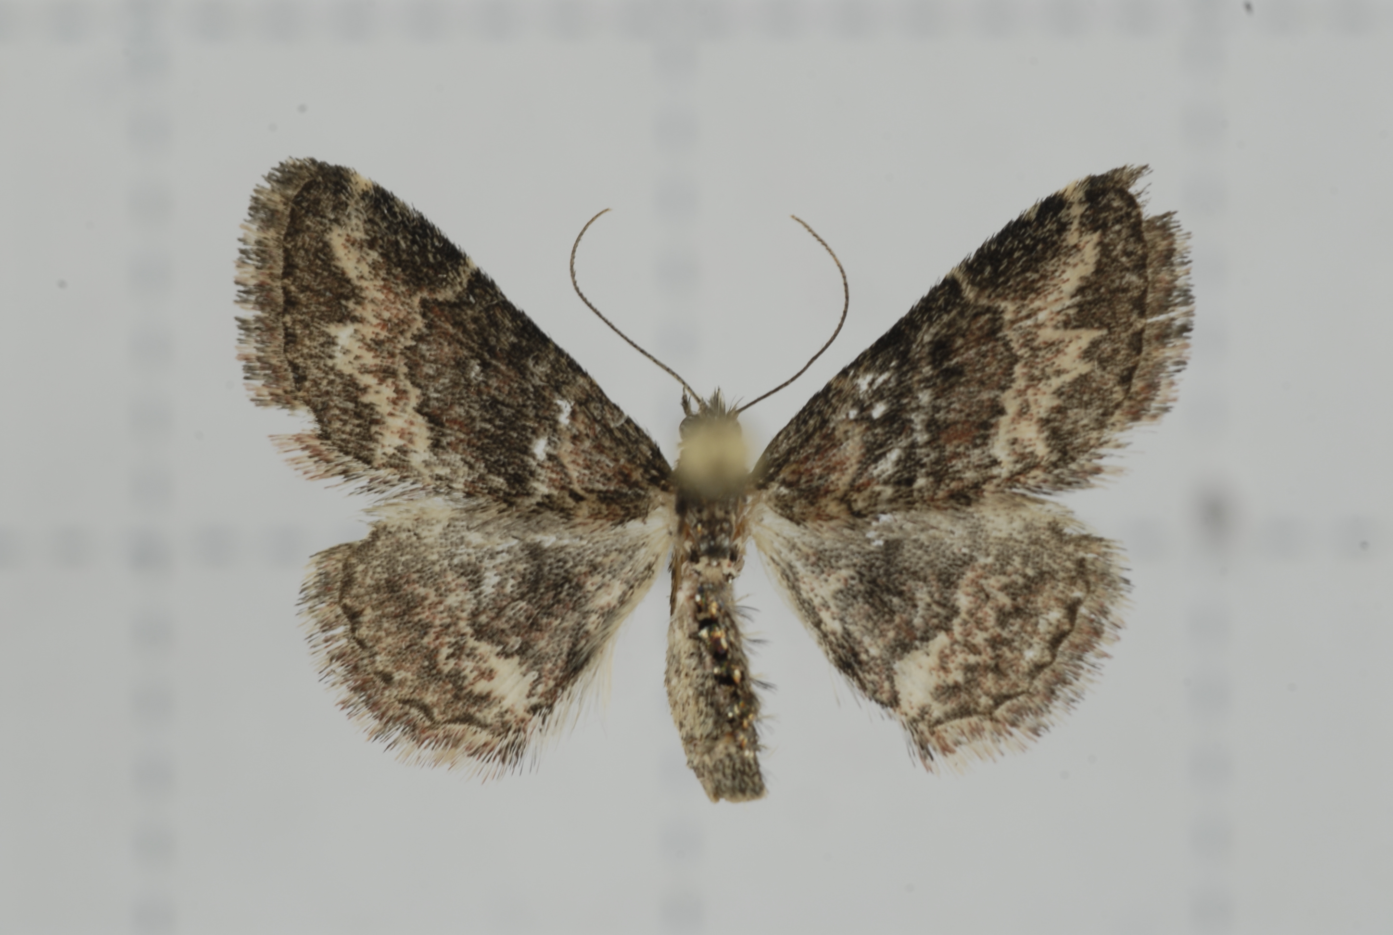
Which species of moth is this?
Paragona inchoata
